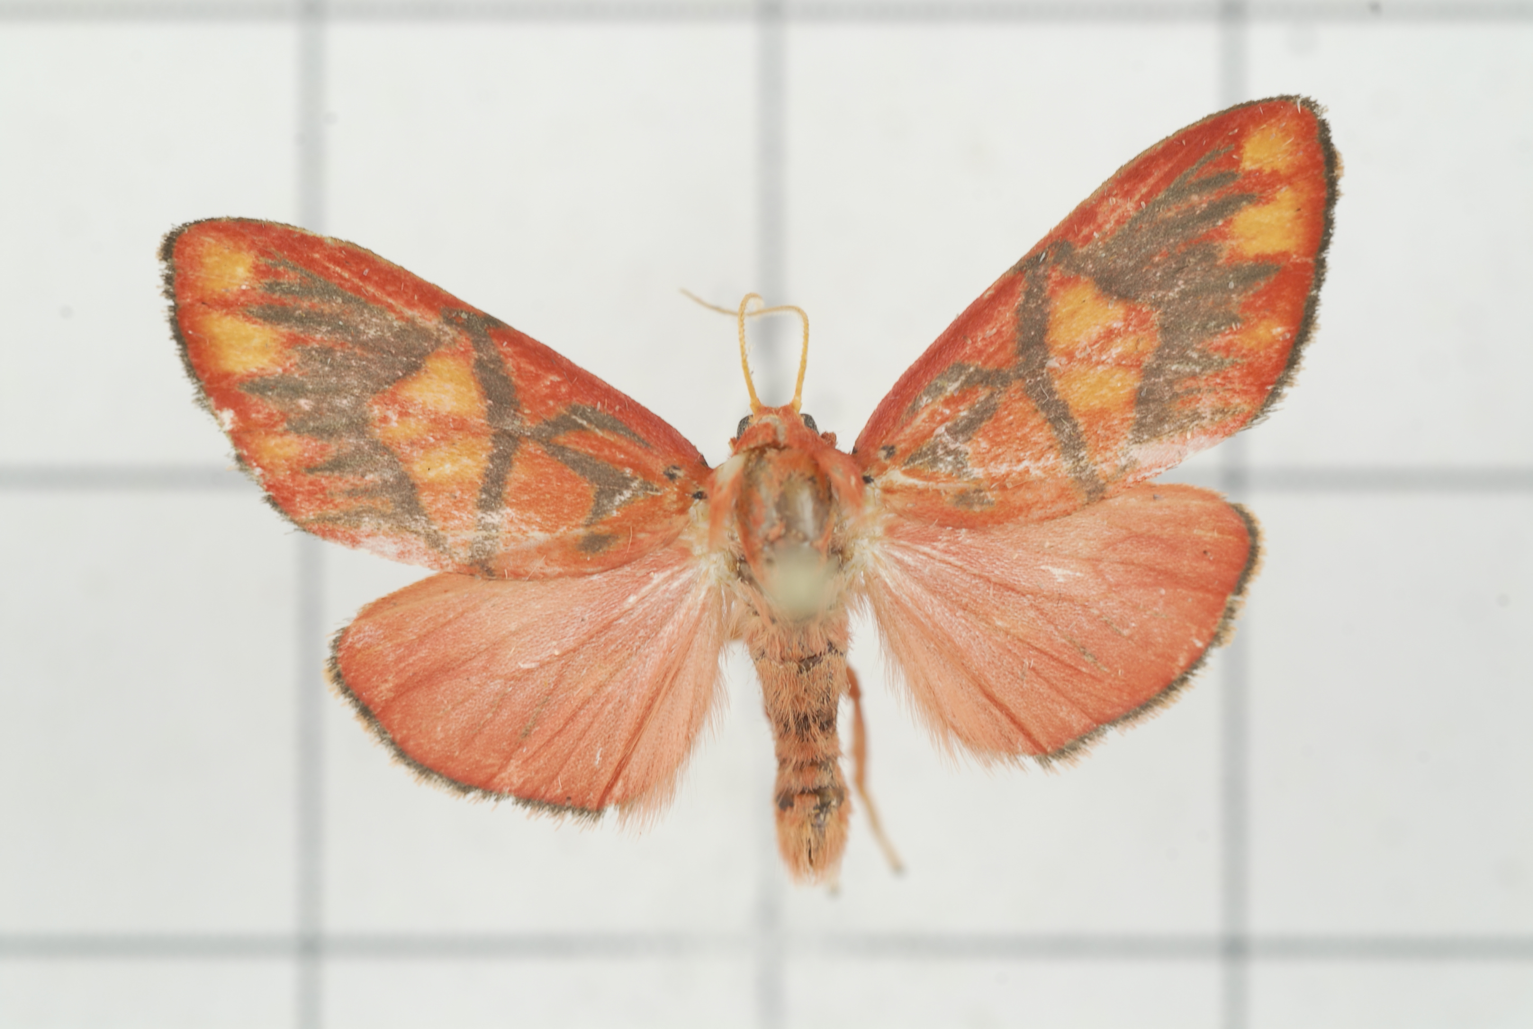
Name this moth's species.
Matsumursine horishanella
